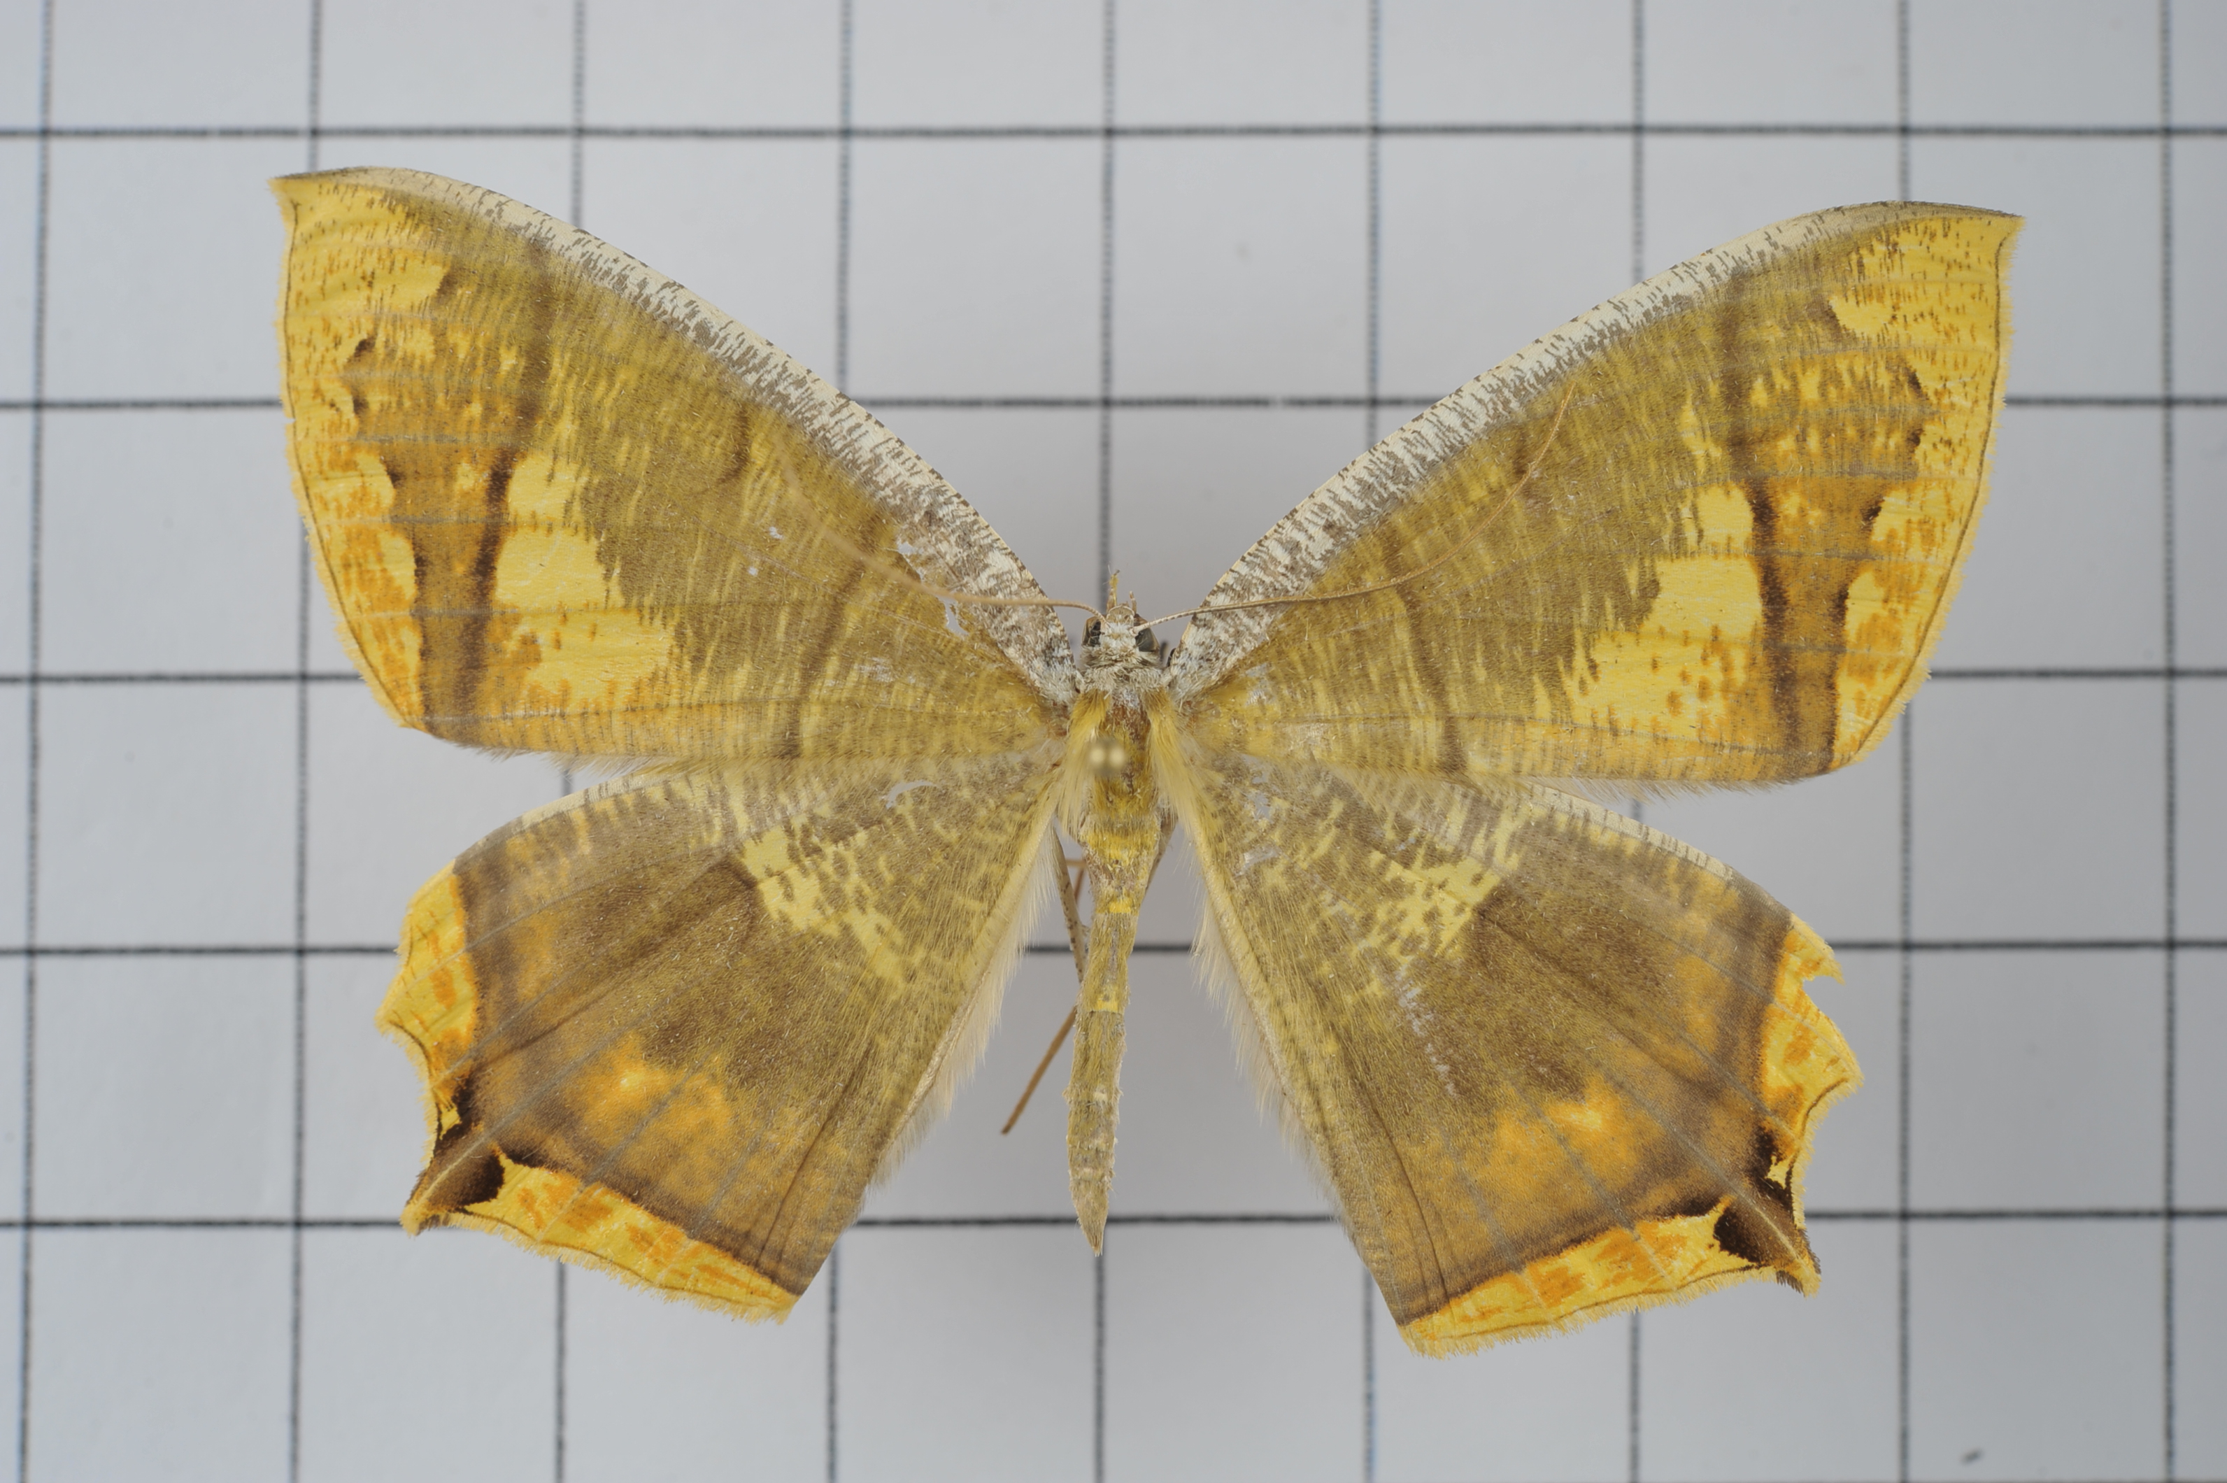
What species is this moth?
Thinopteryx nebulosa
